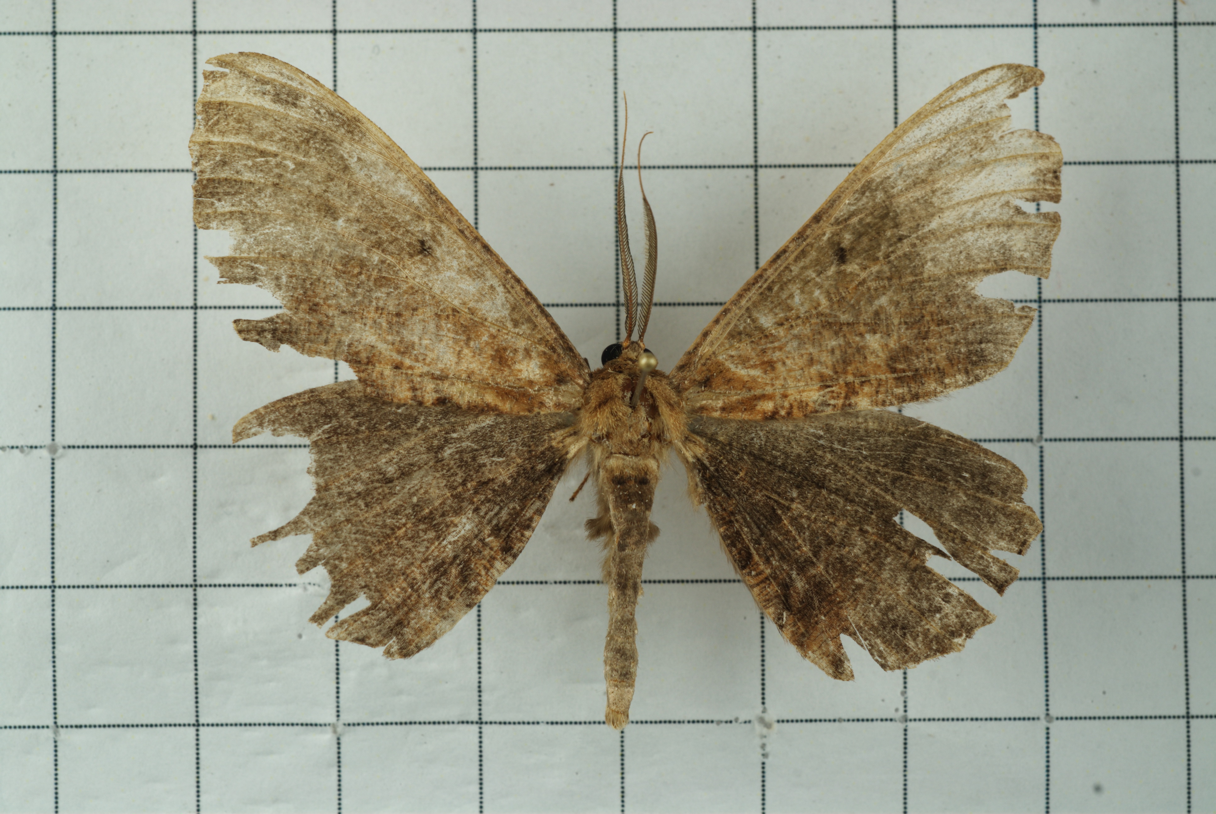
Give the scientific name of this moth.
Chorodna creataria
